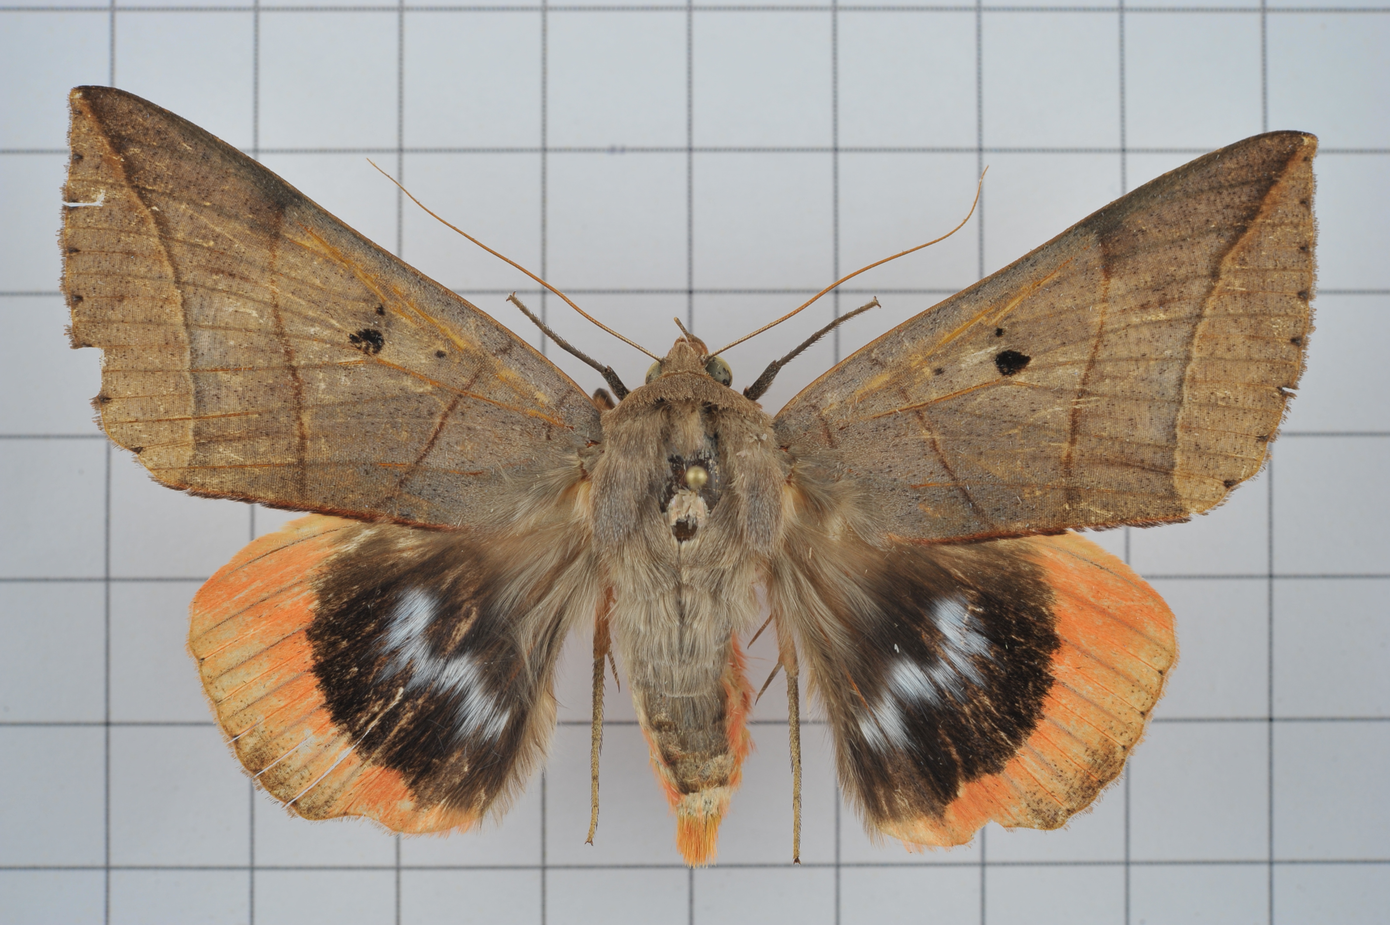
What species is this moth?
Thyas juno
